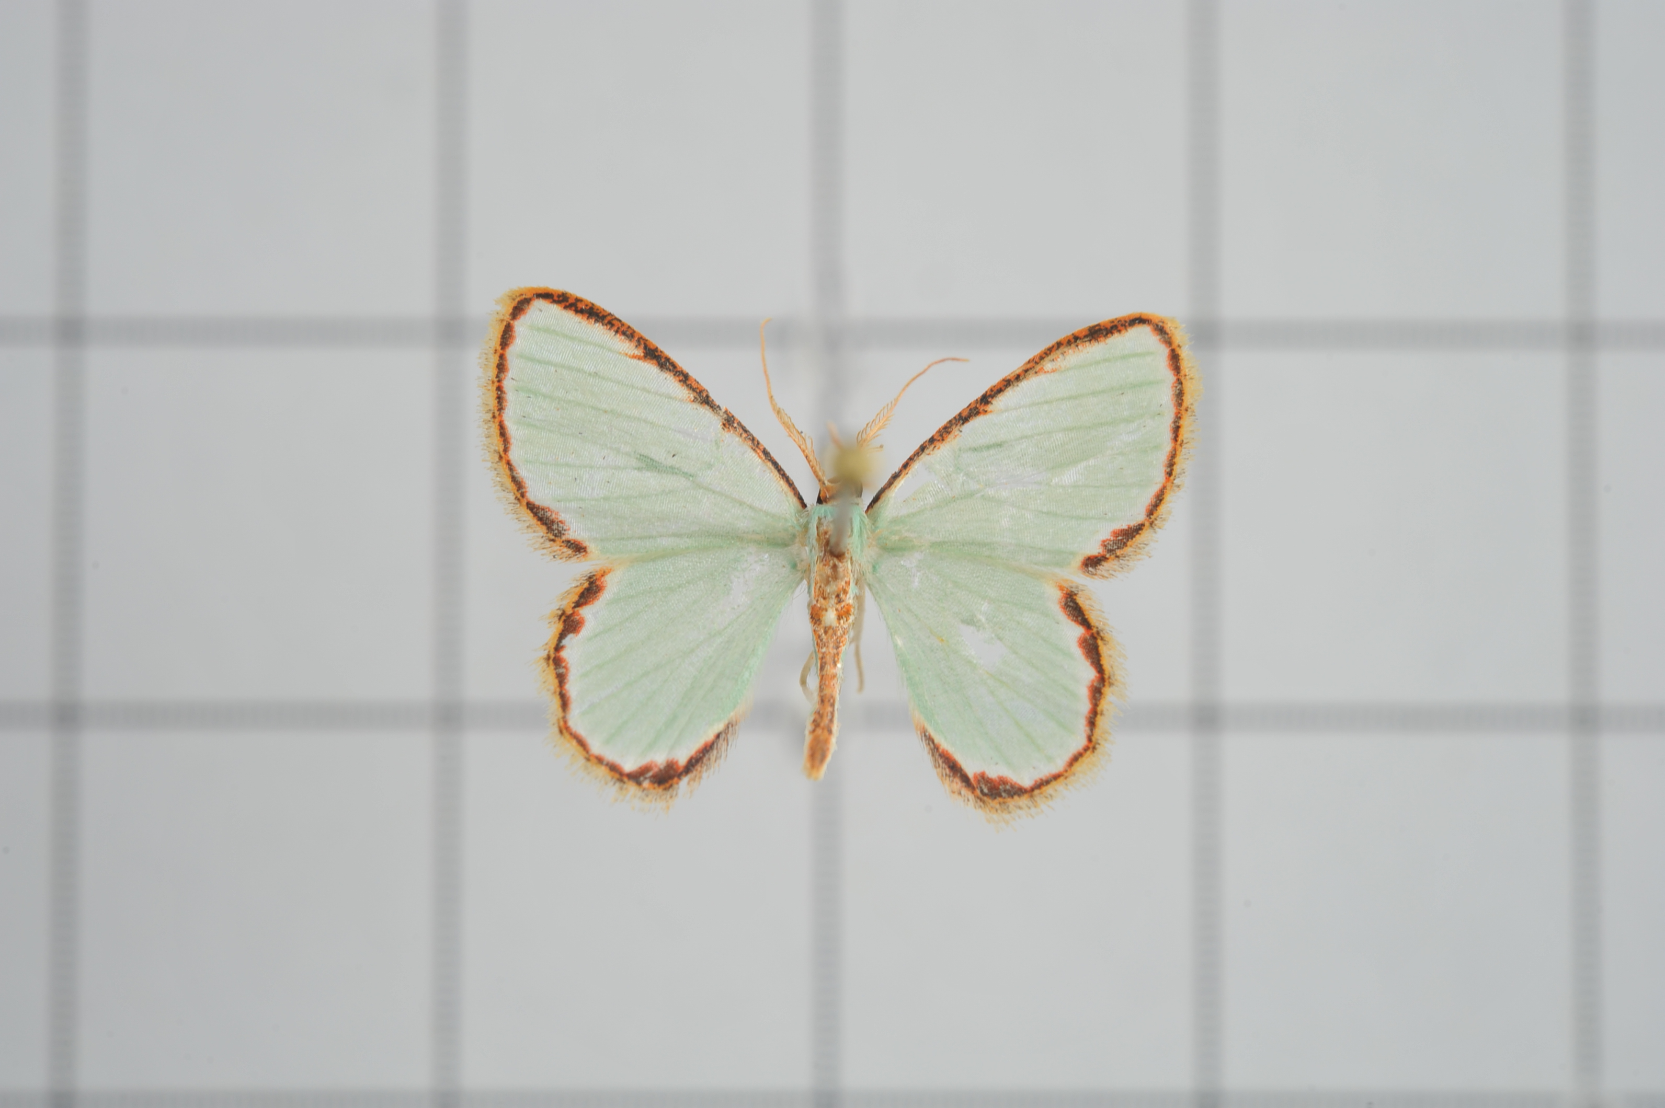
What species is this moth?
Comostola pyrrhogona
